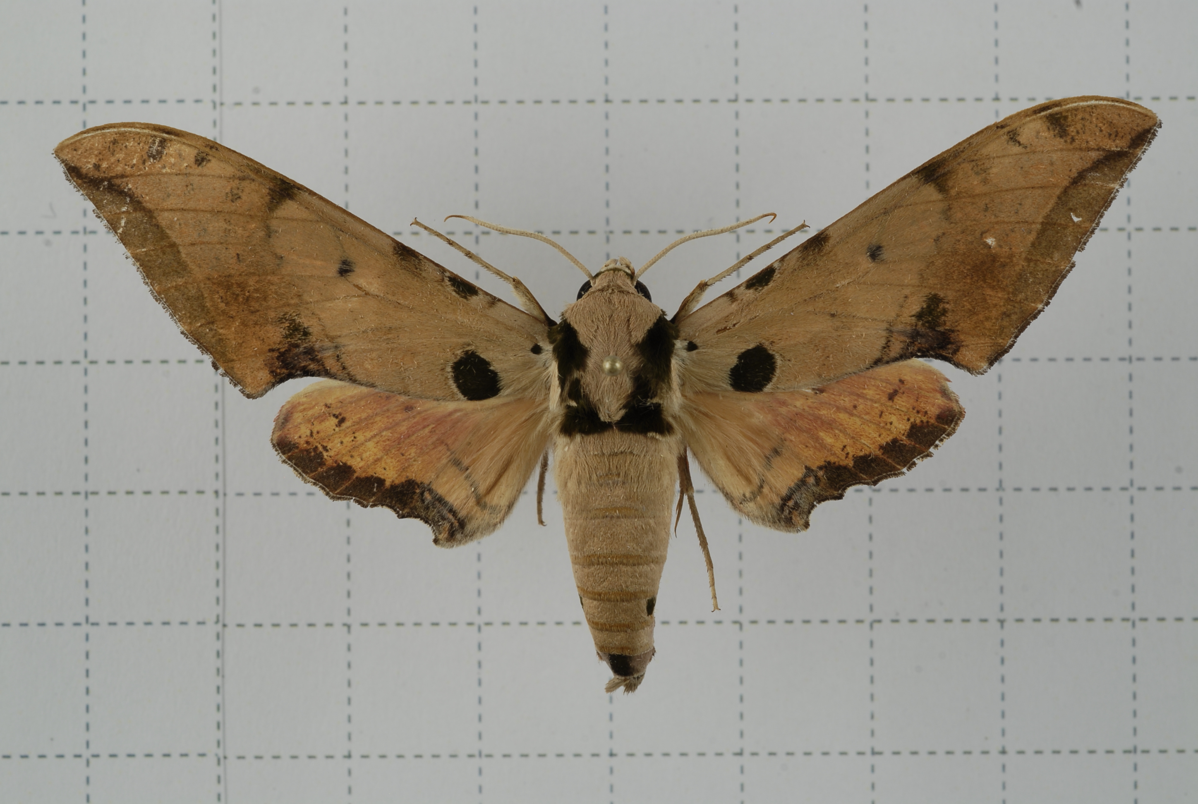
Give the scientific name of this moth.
Ambulyx kuangtungensis
